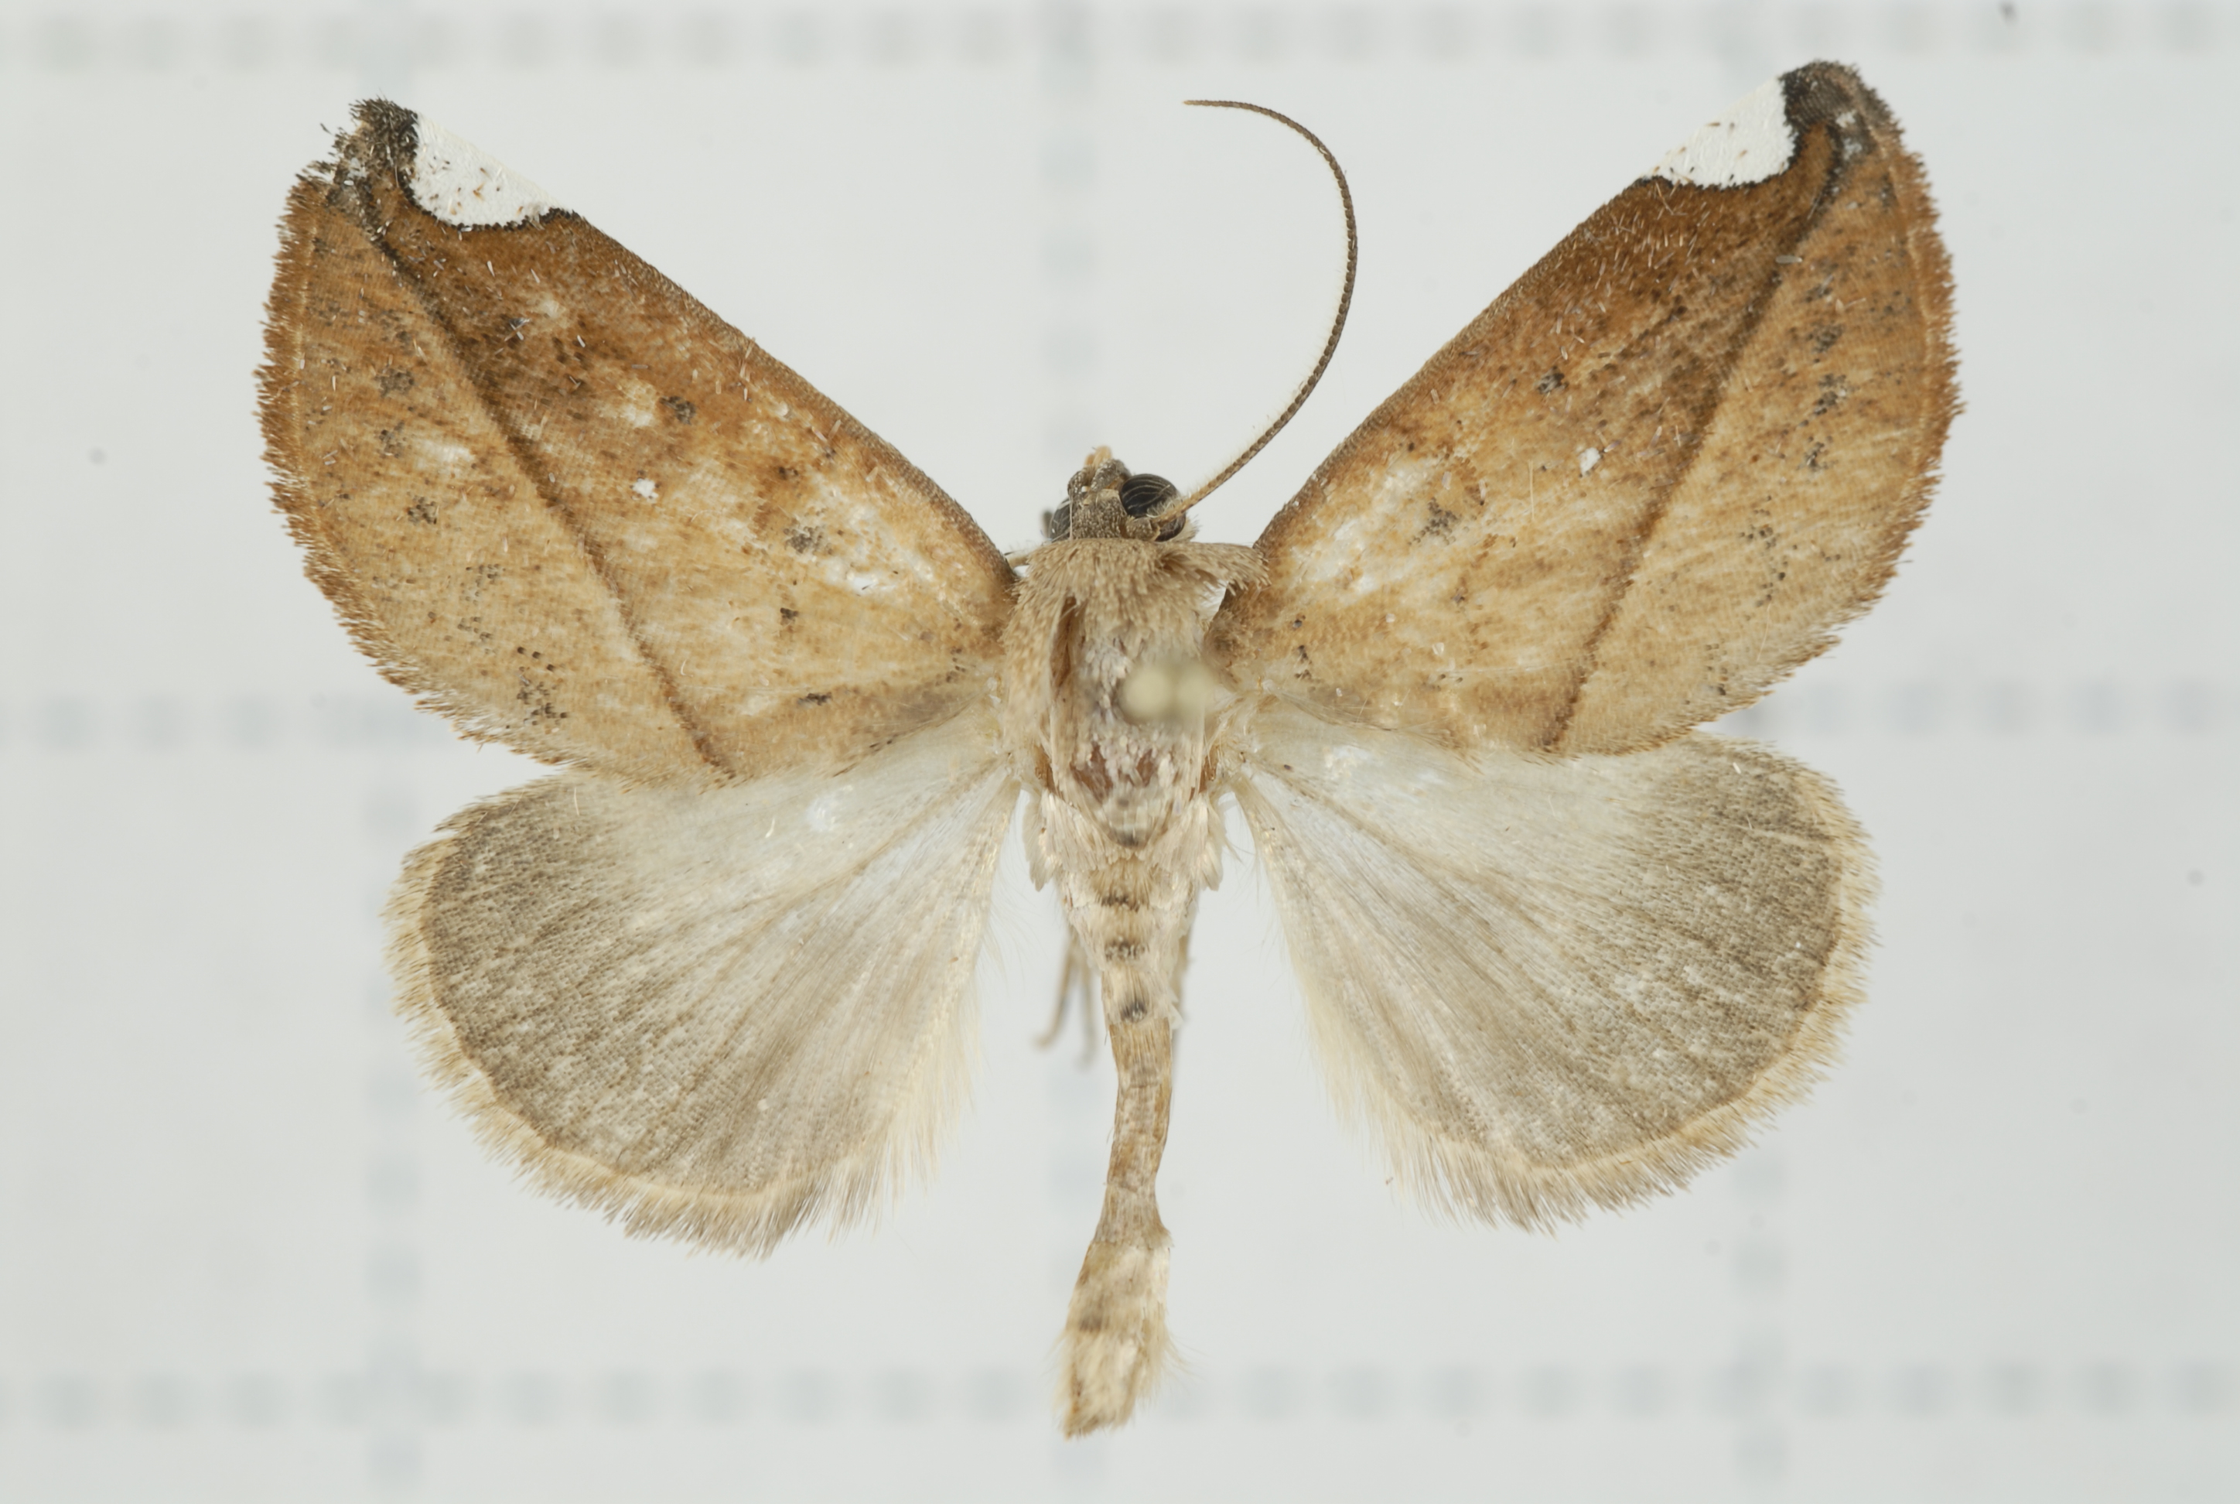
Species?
Negeta contrariata
